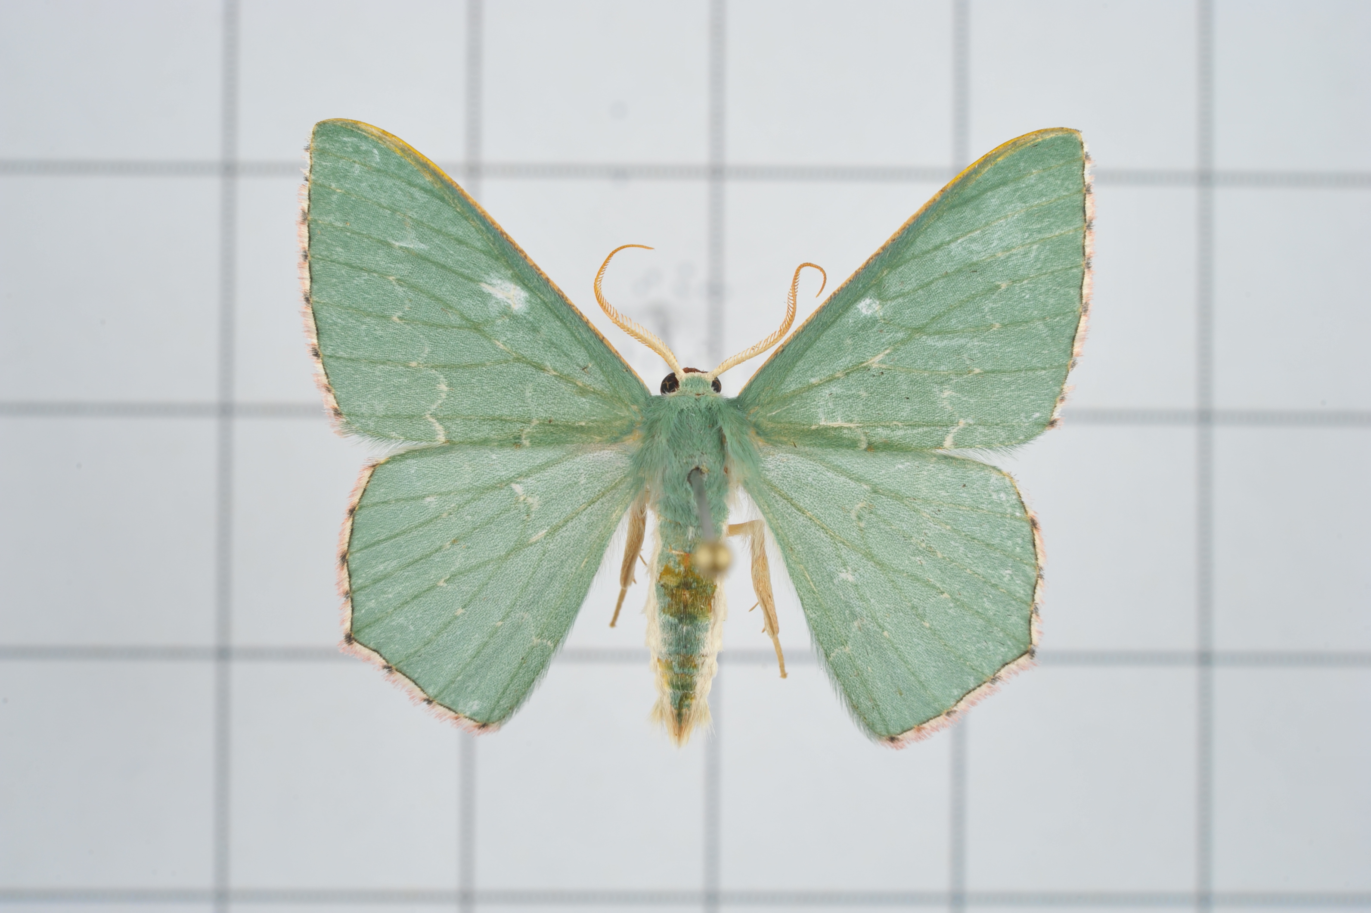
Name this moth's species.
Hemistola simplex
